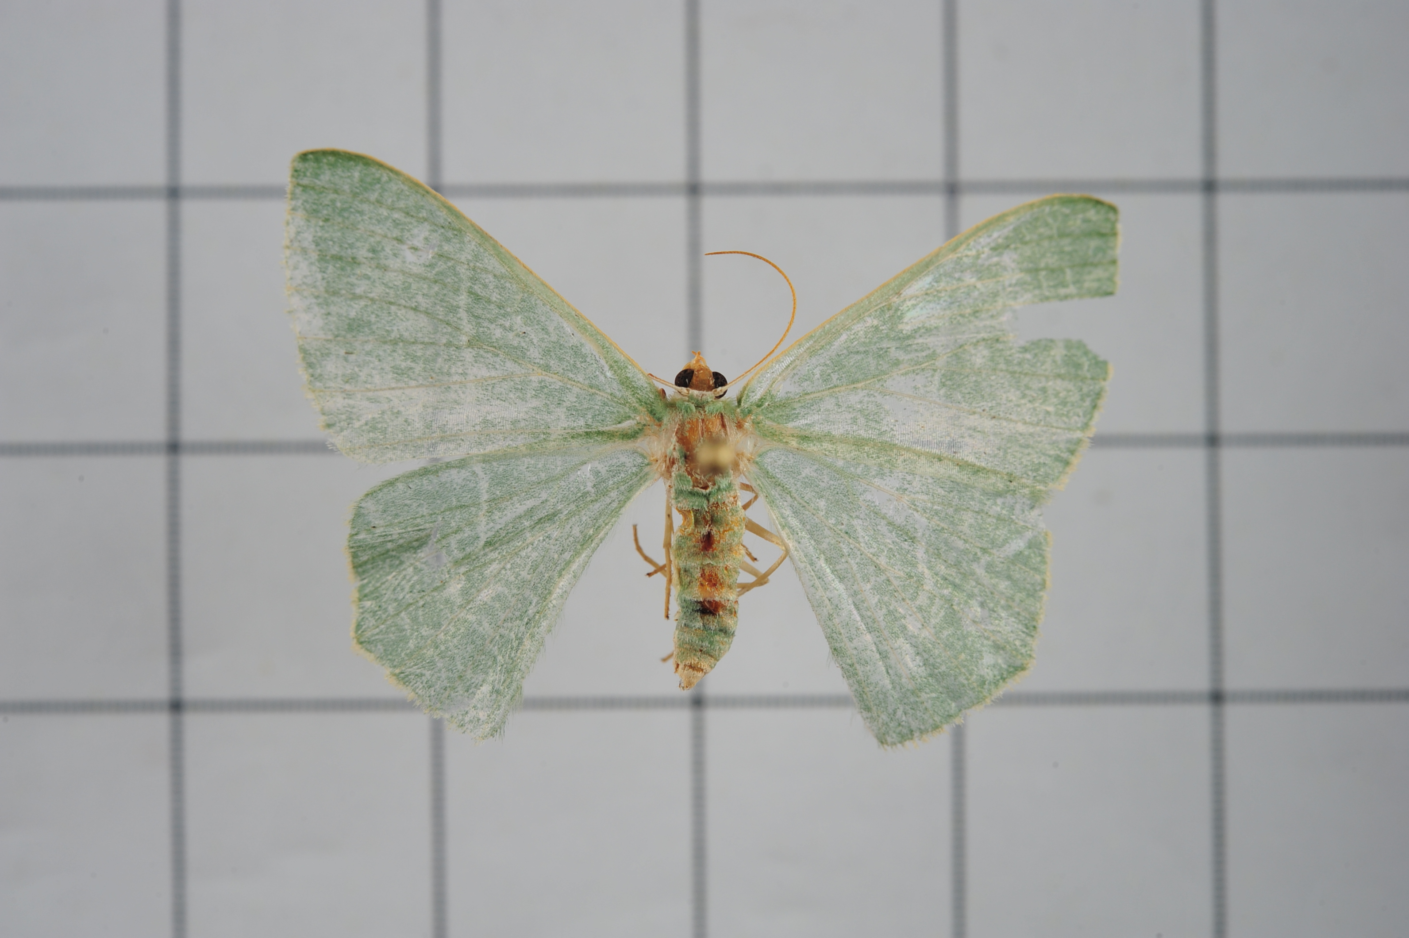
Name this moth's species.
Pelagodes subquadraria
